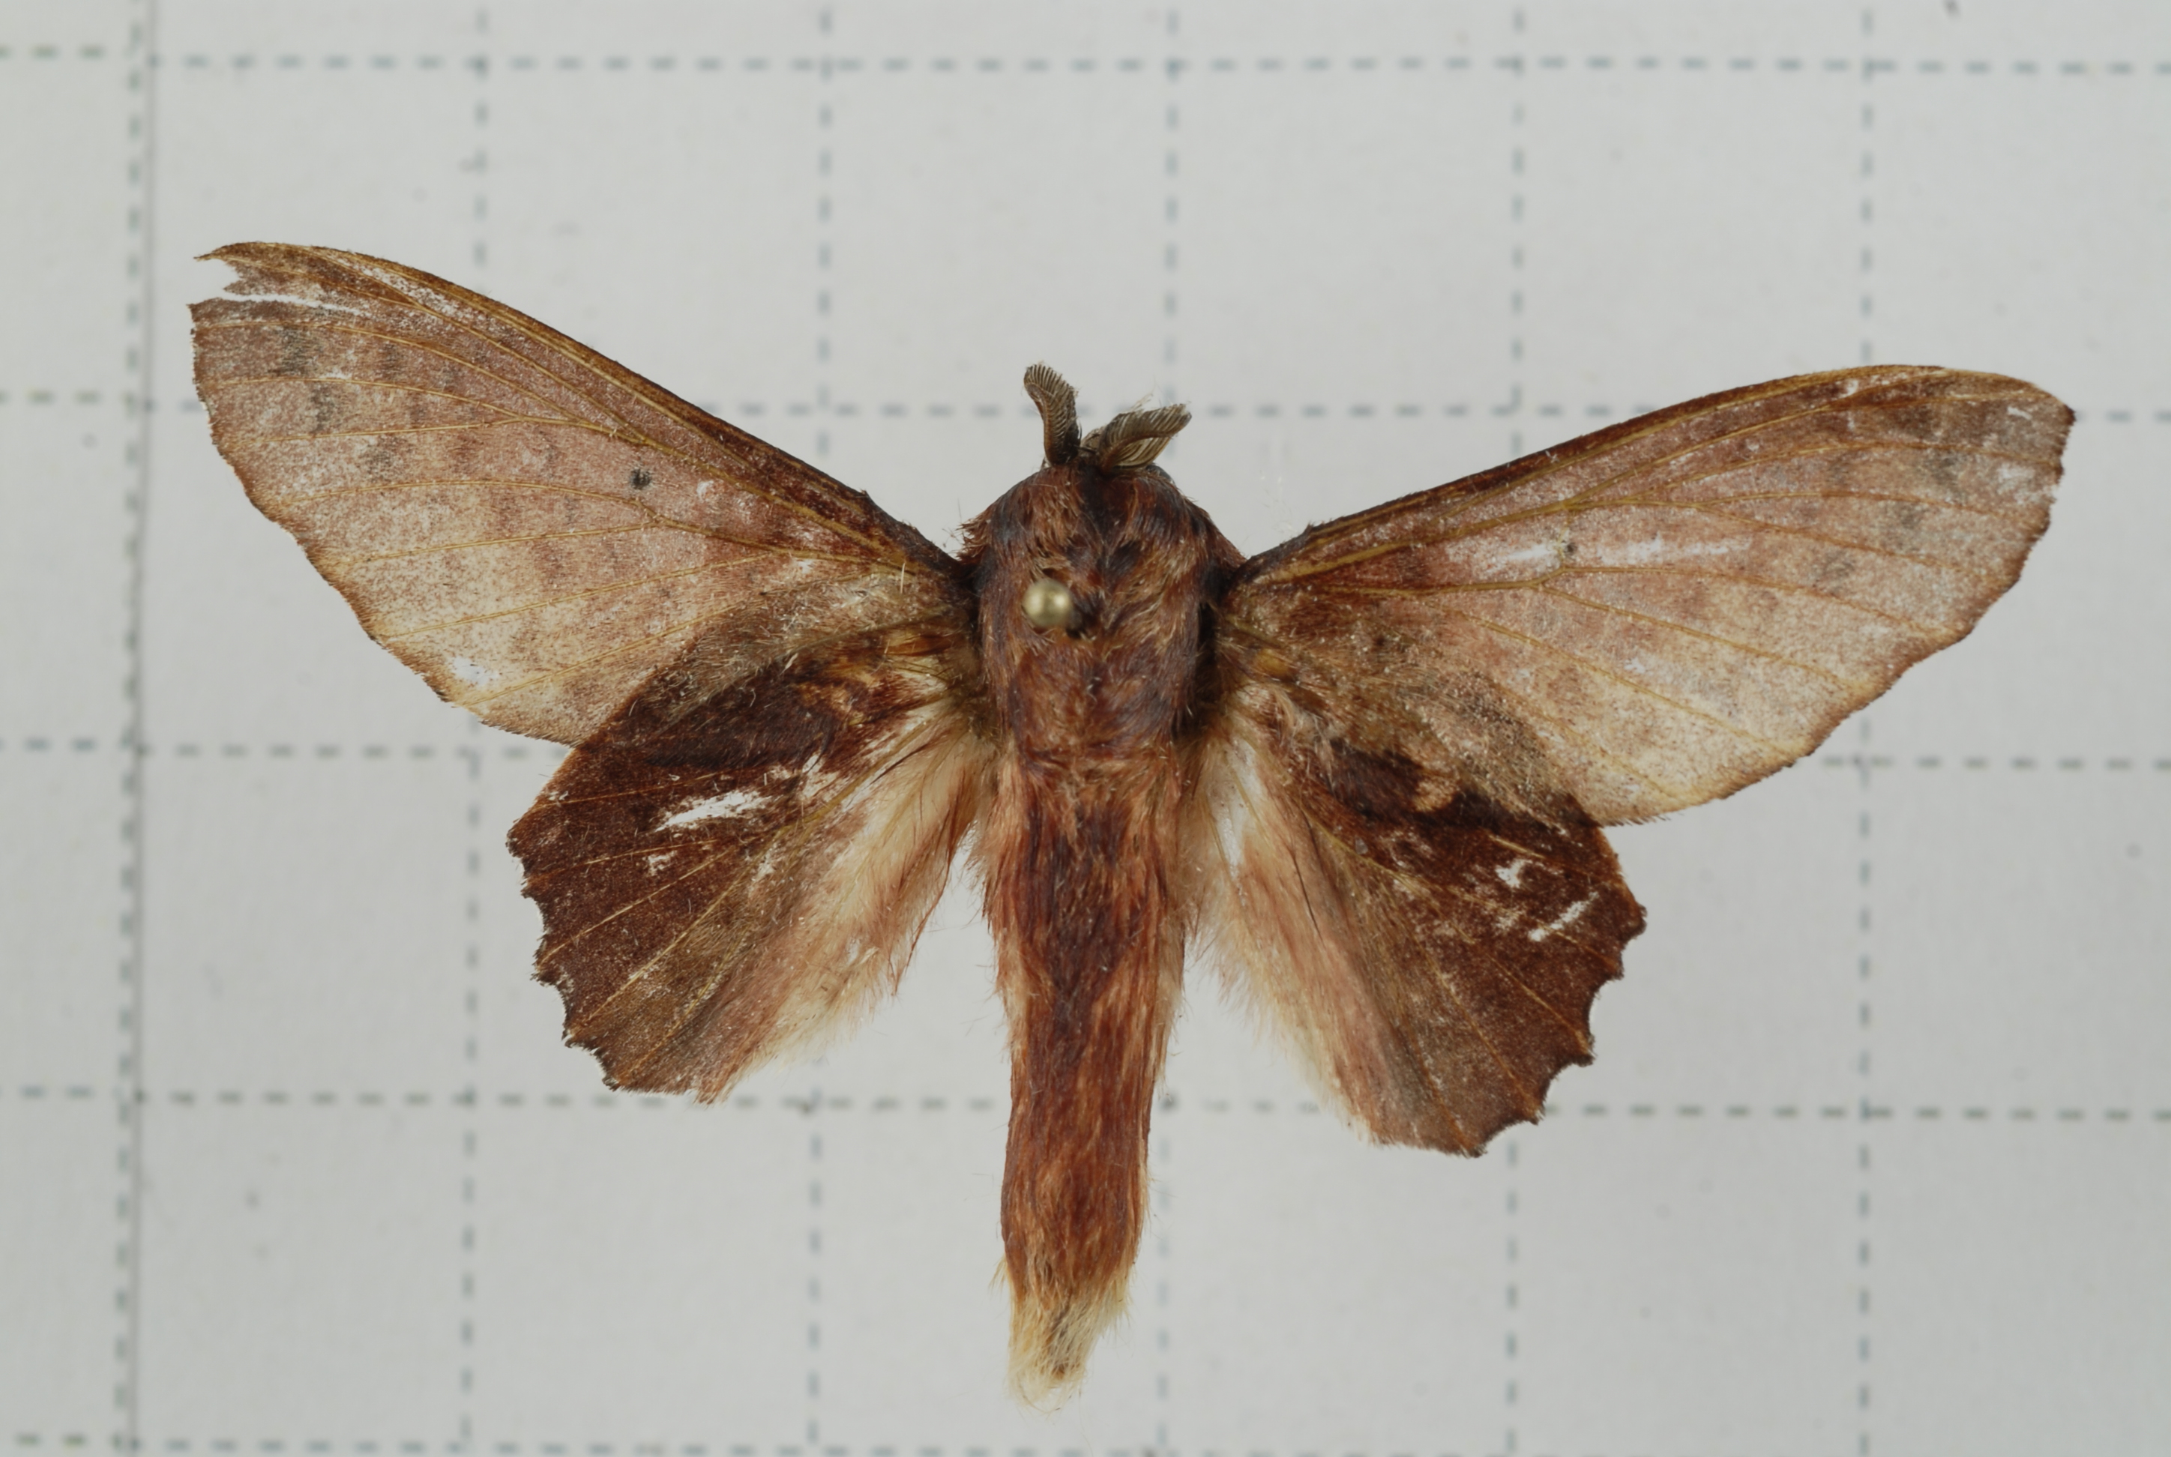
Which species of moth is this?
Paradoxopla sinuata taiwana
